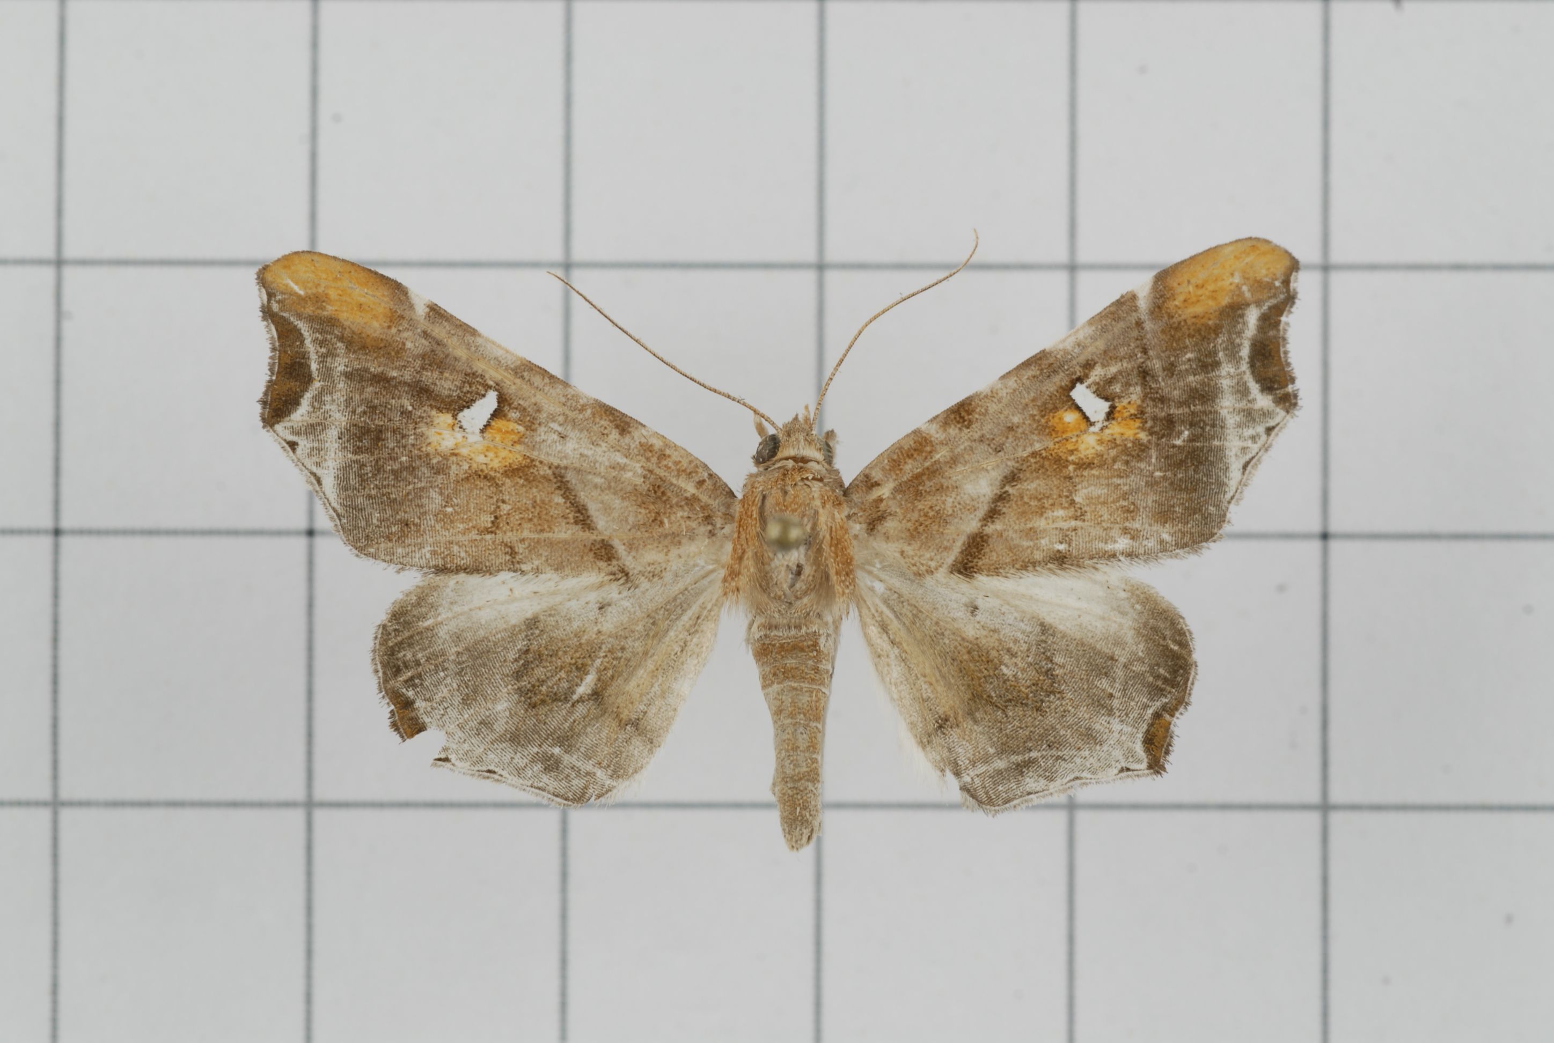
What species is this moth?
Episparis taiwana
